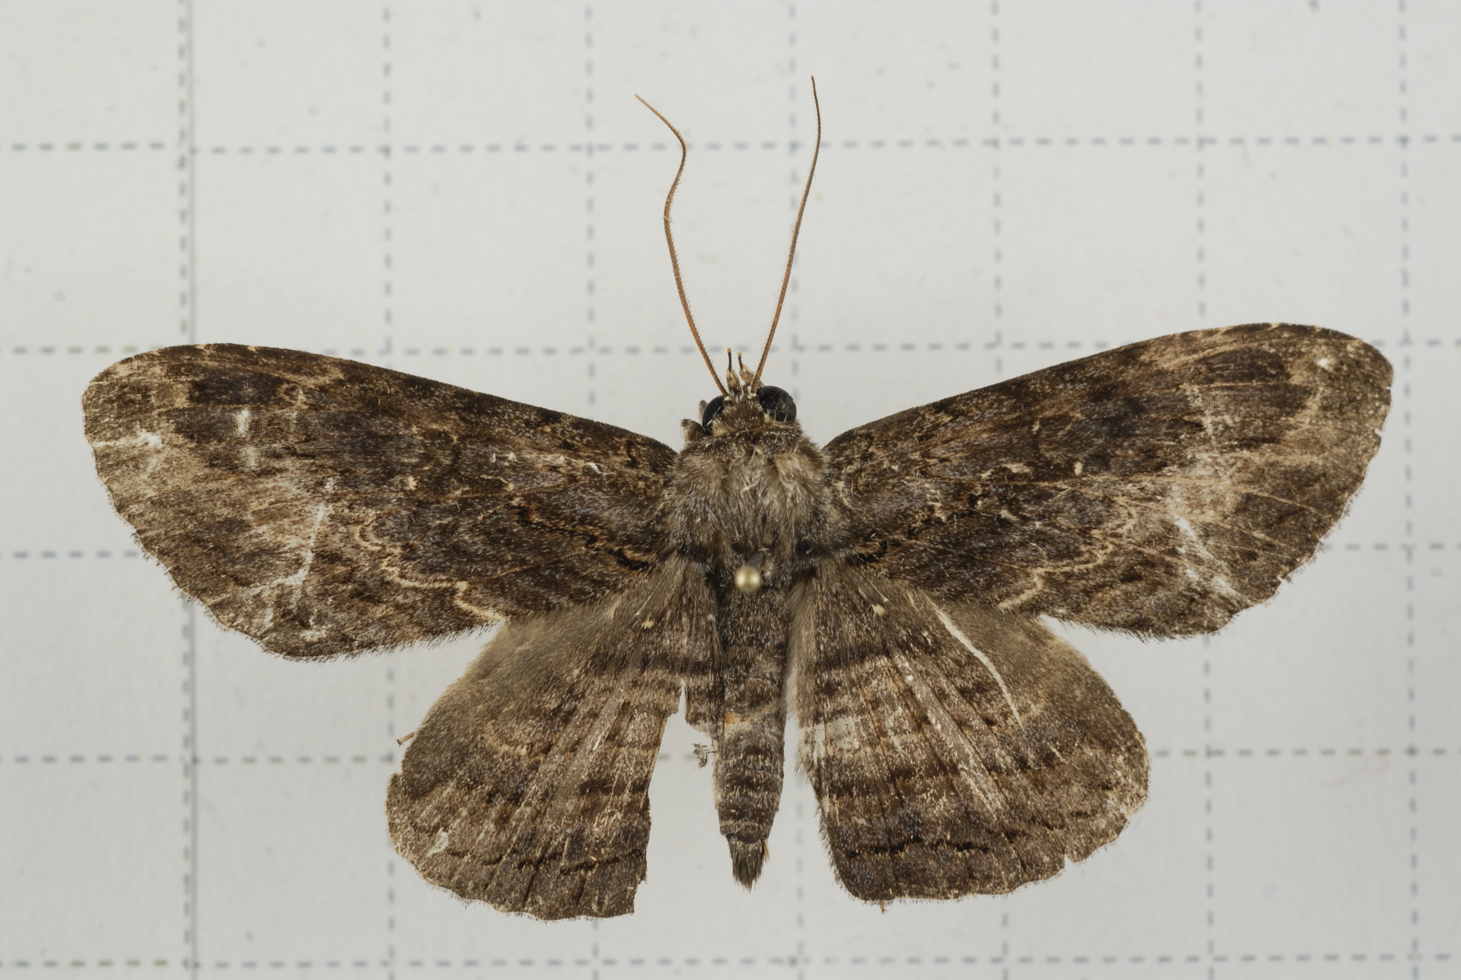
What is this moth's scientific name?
Anisoneura salebrosa
